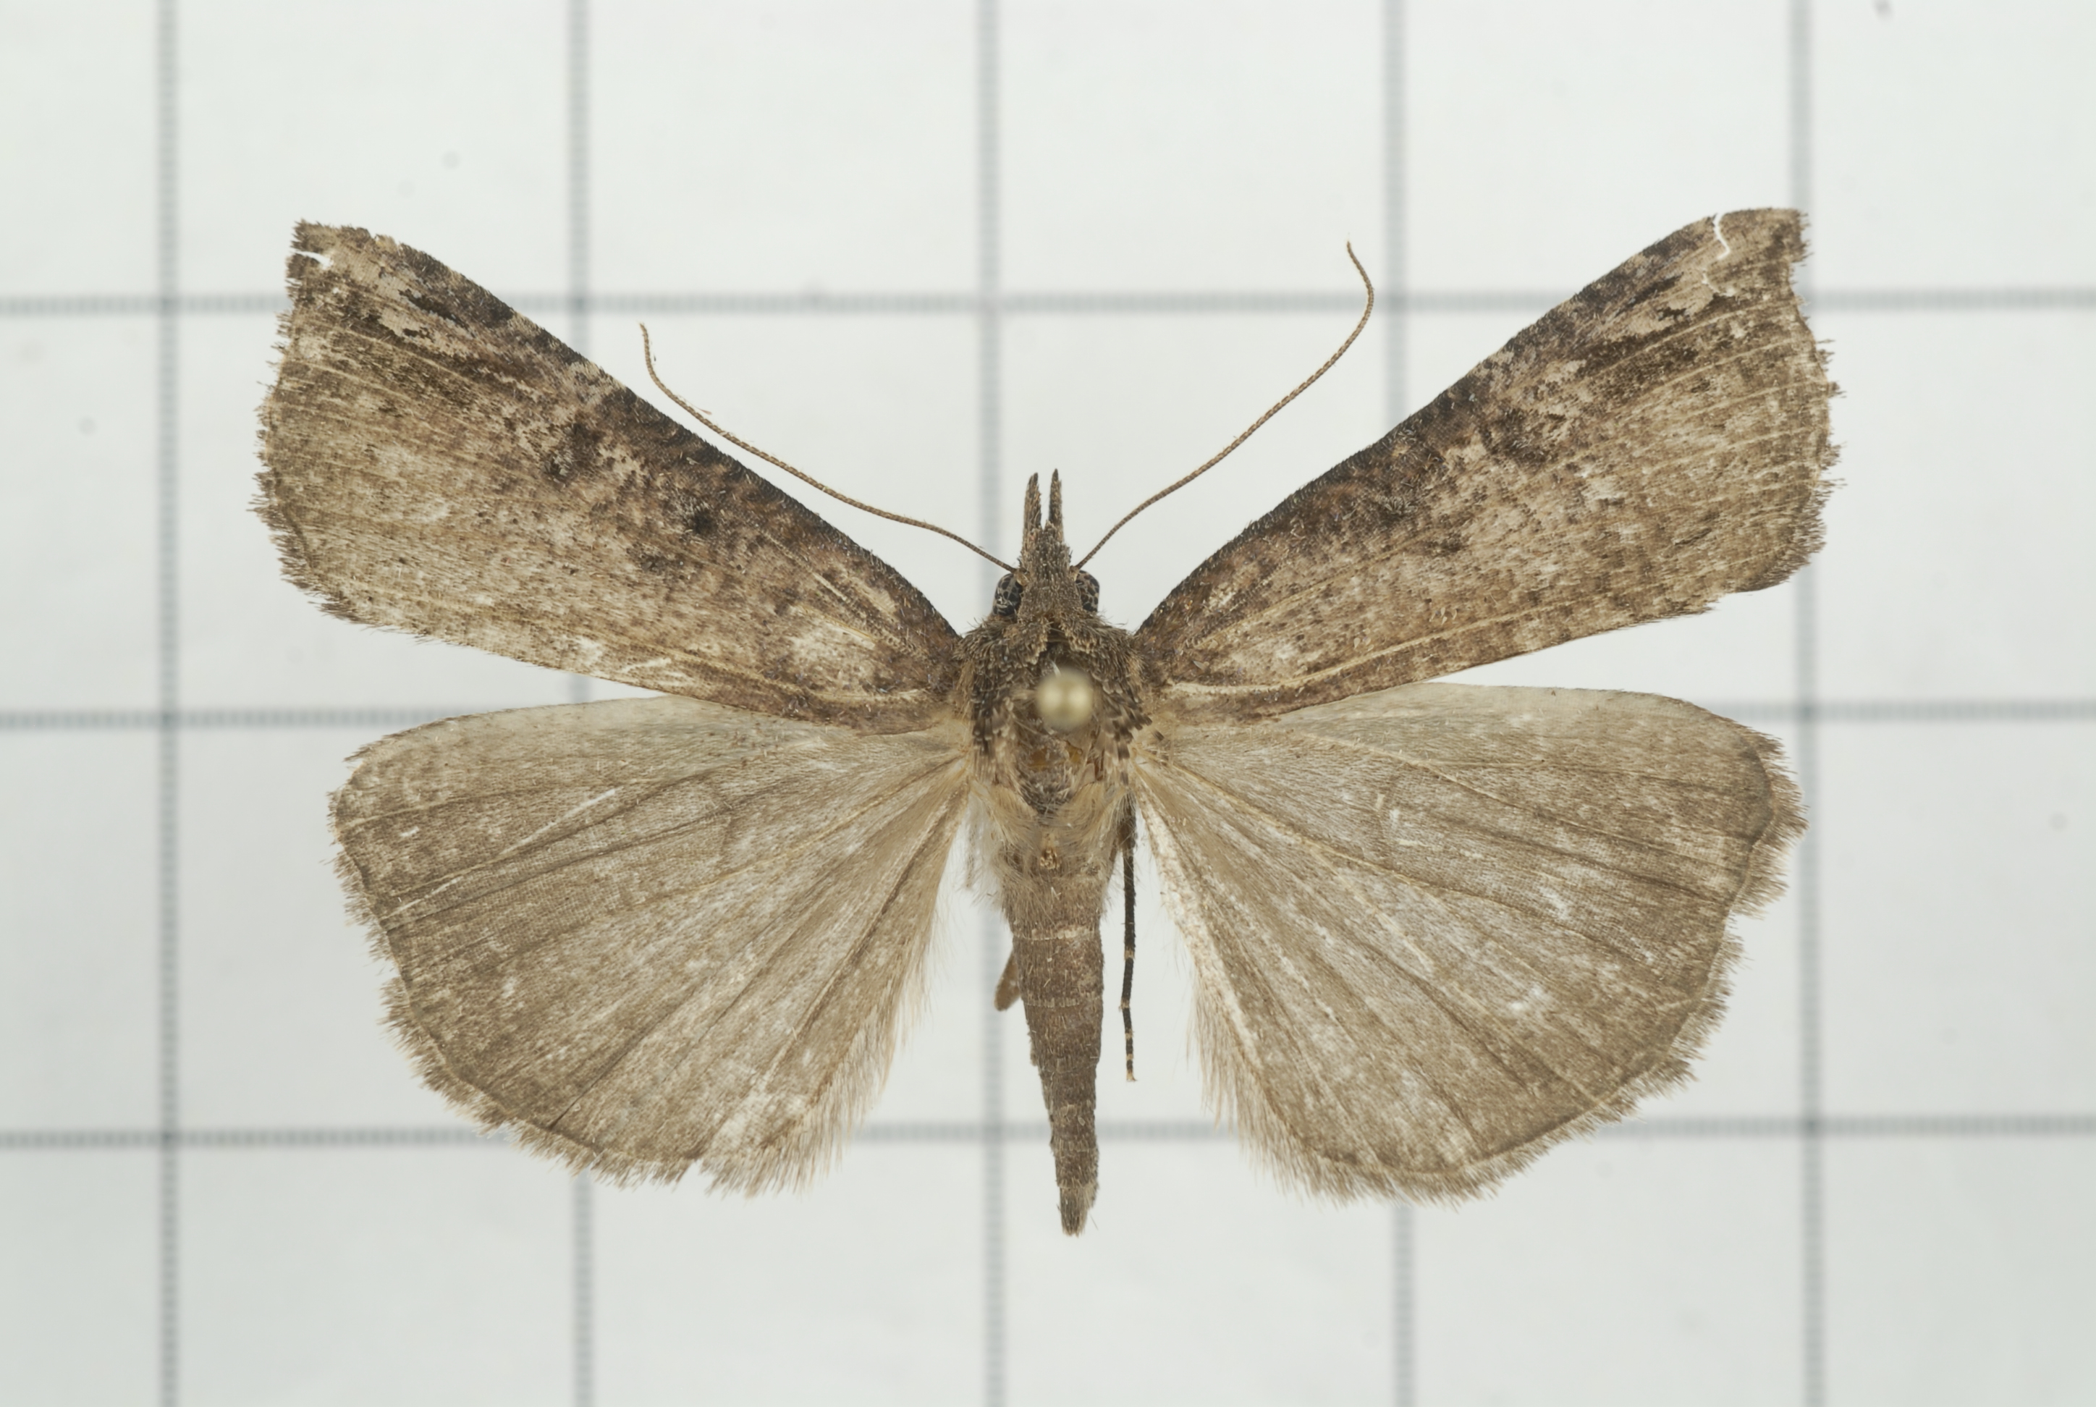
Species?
Hypena tristalis
